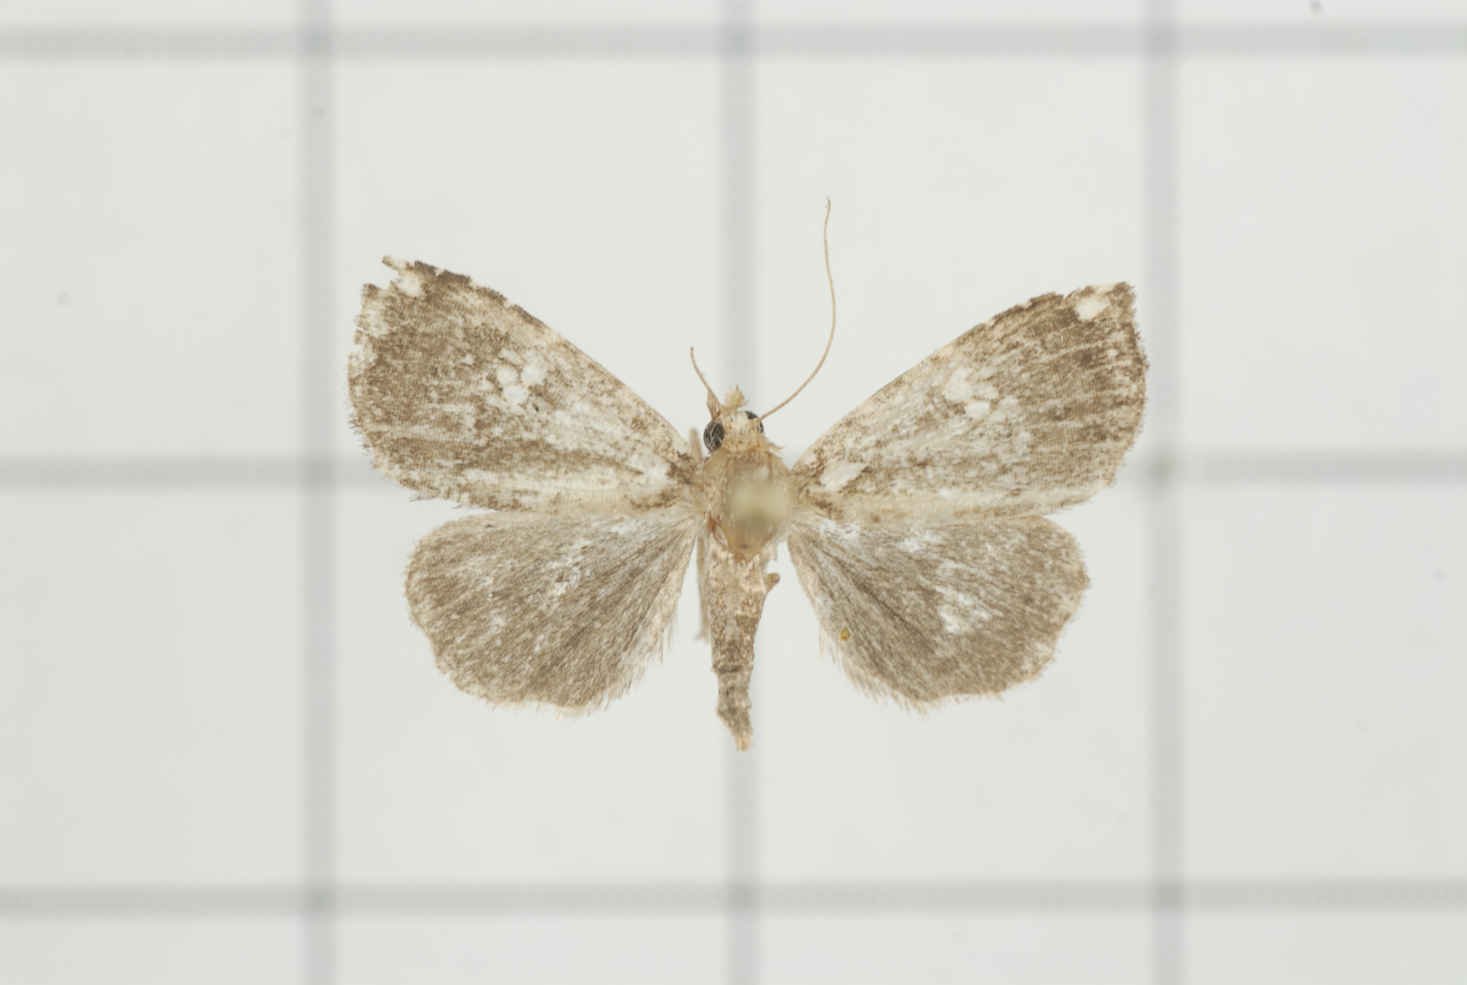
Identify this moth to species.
Rivula niveipuncta
